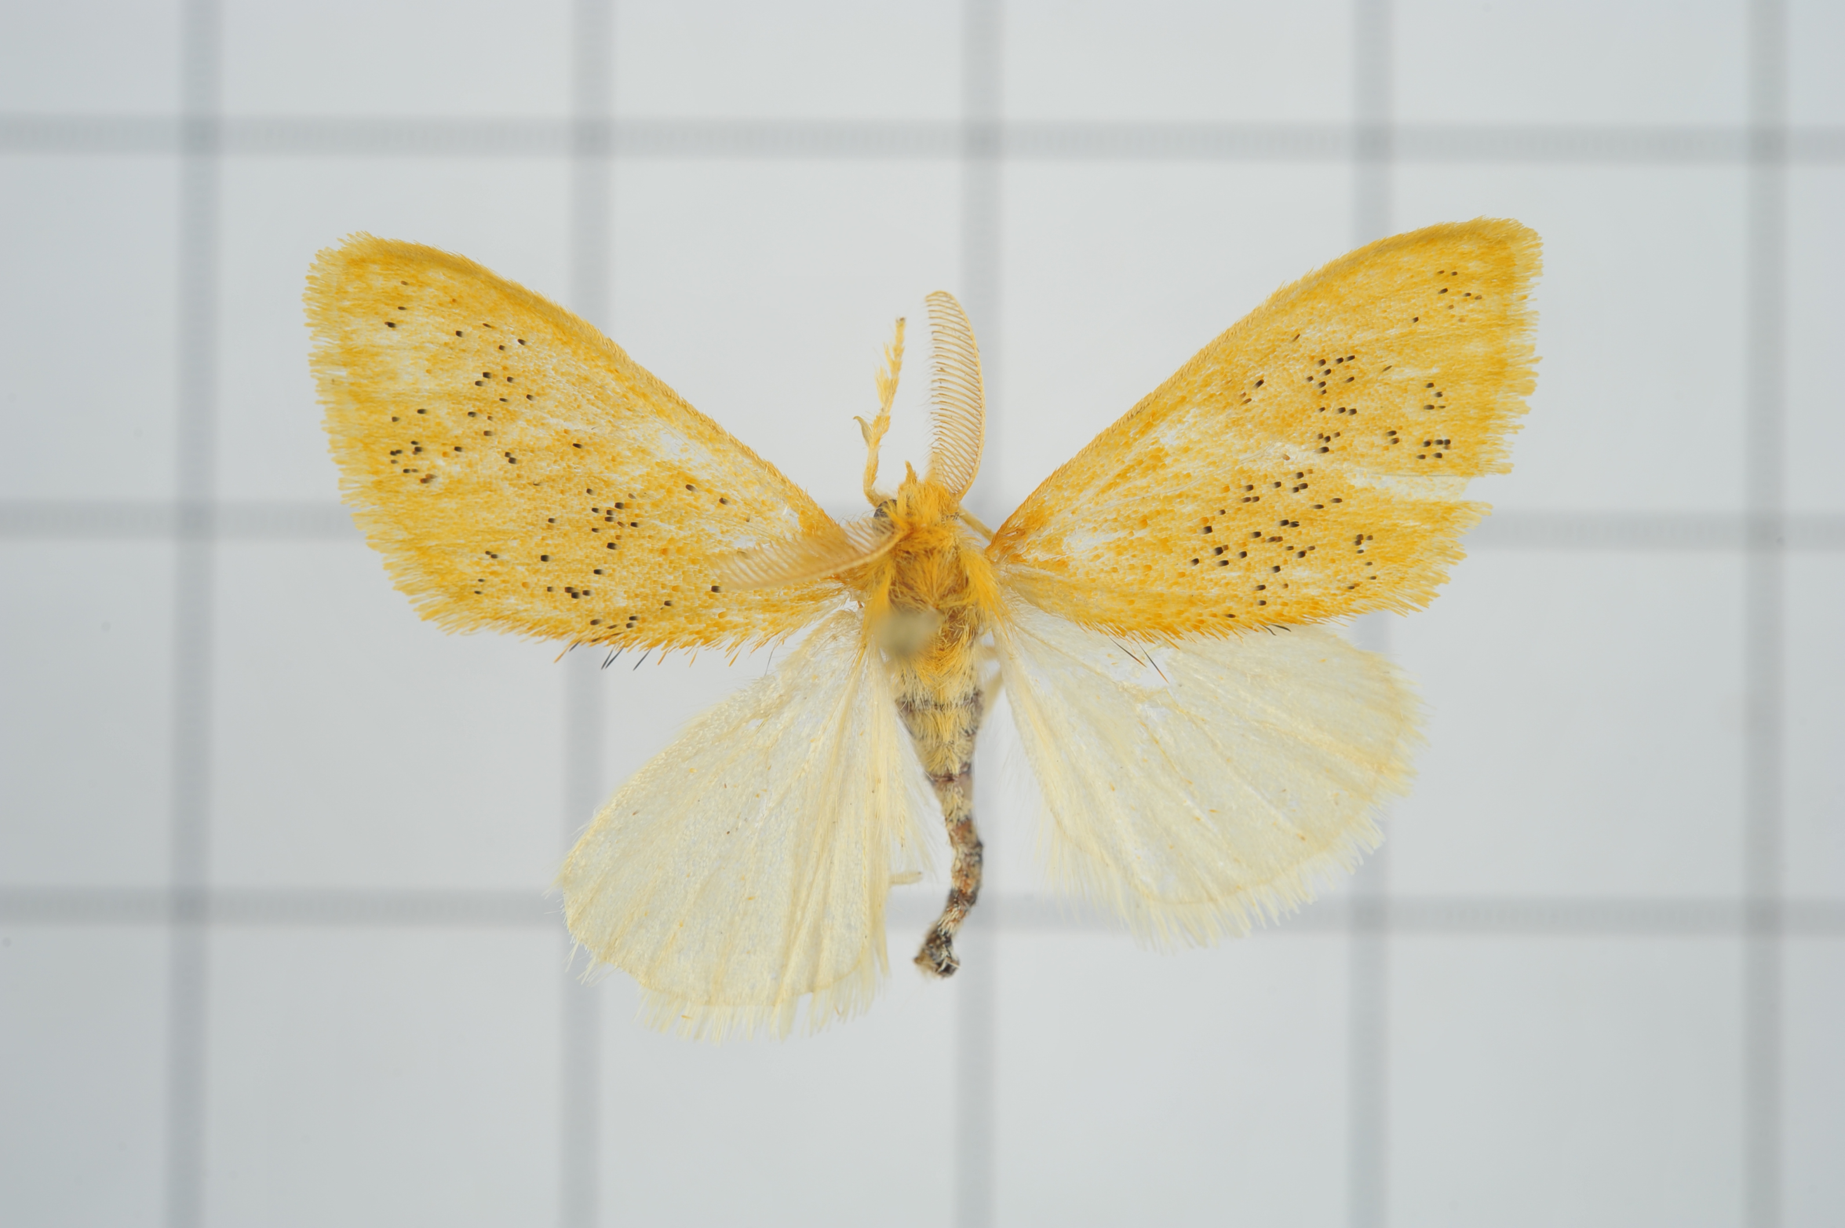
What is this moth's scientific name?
Euproctis sparsa
